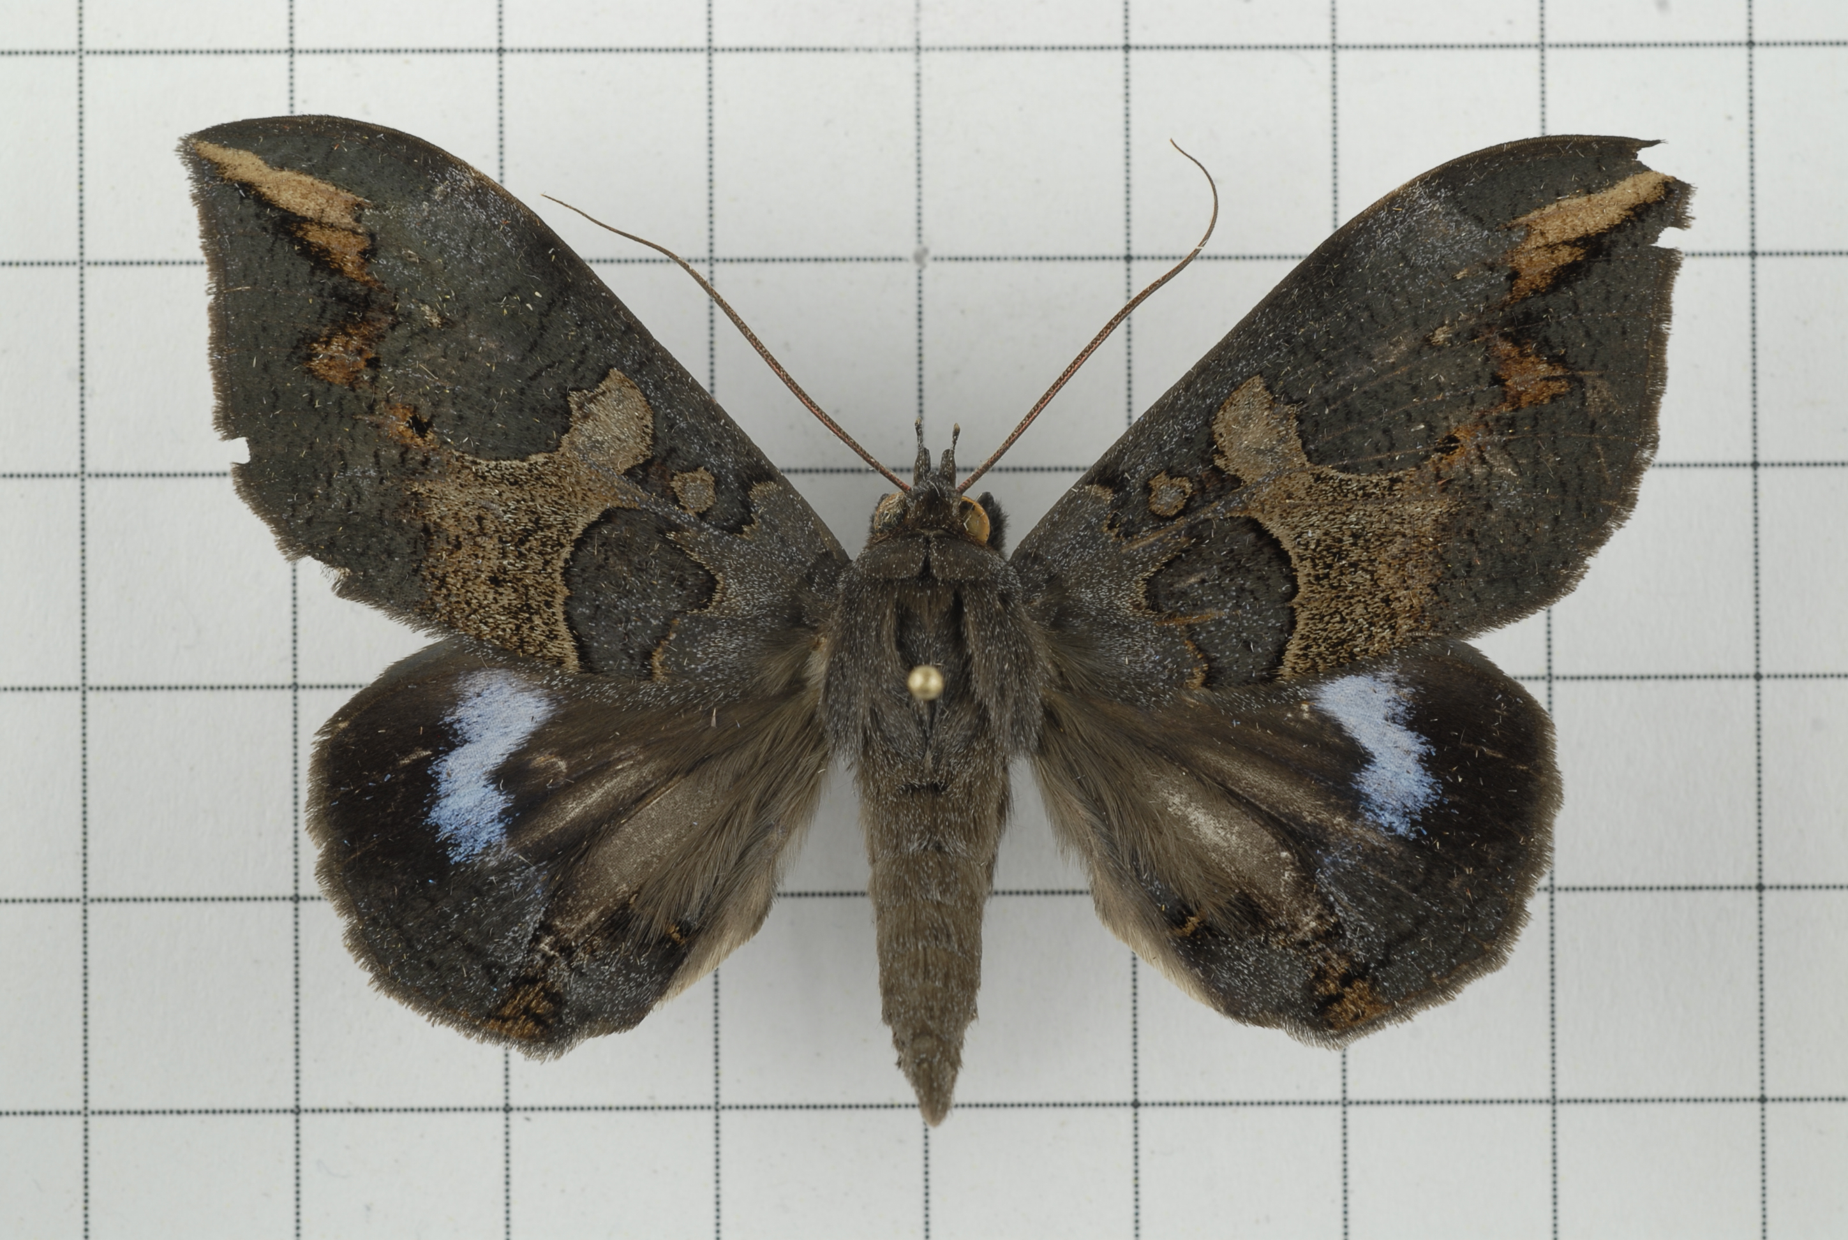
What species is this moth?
Ischyja ferrifracta
